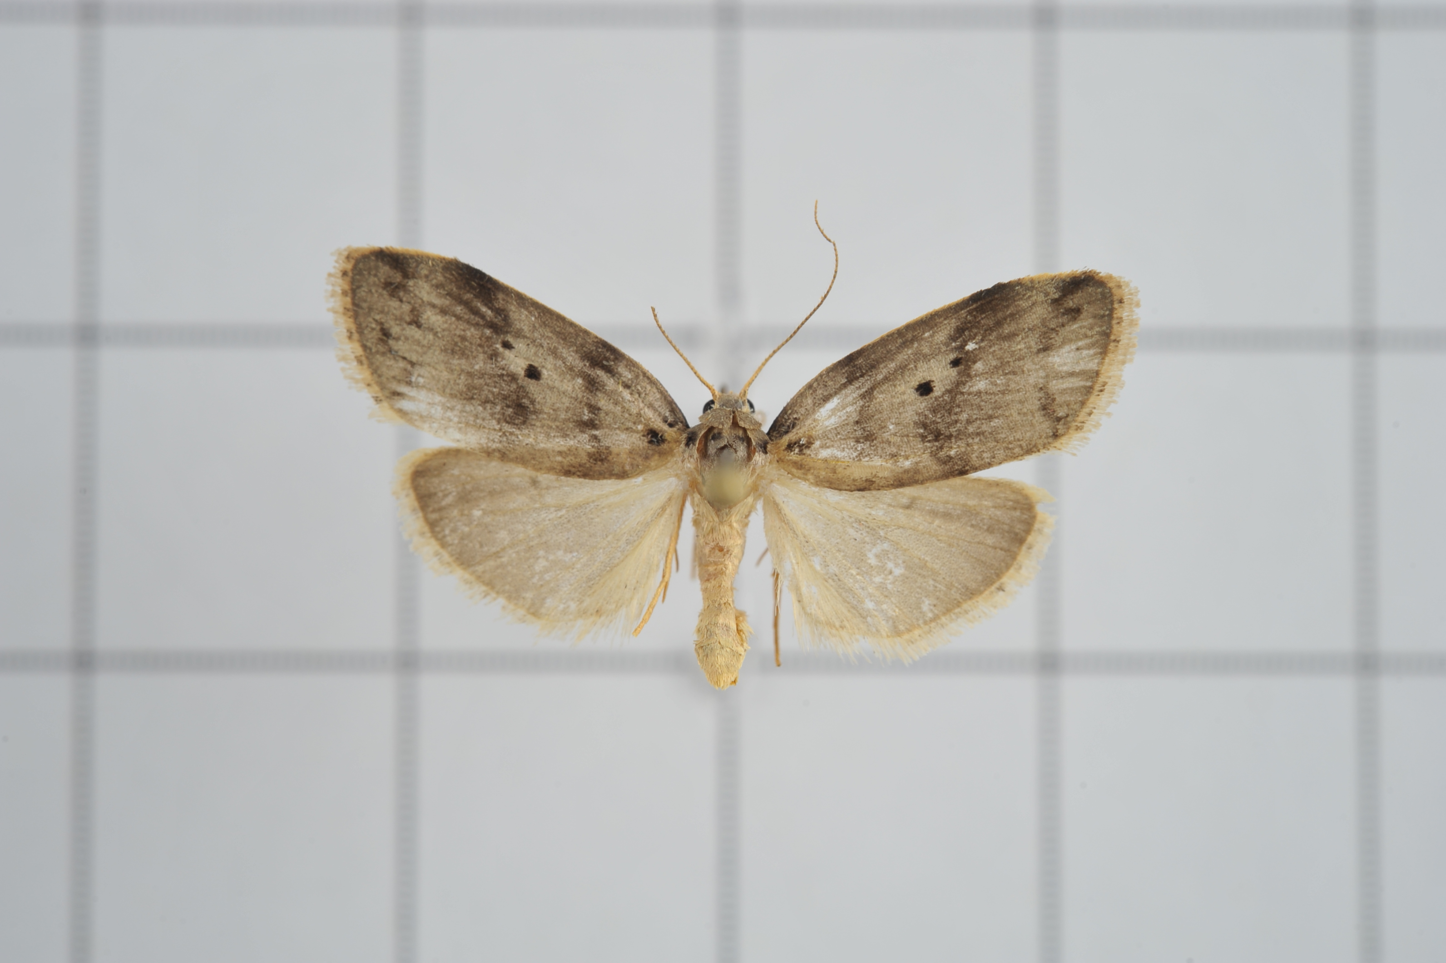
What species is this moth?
Eugoa cernyi
